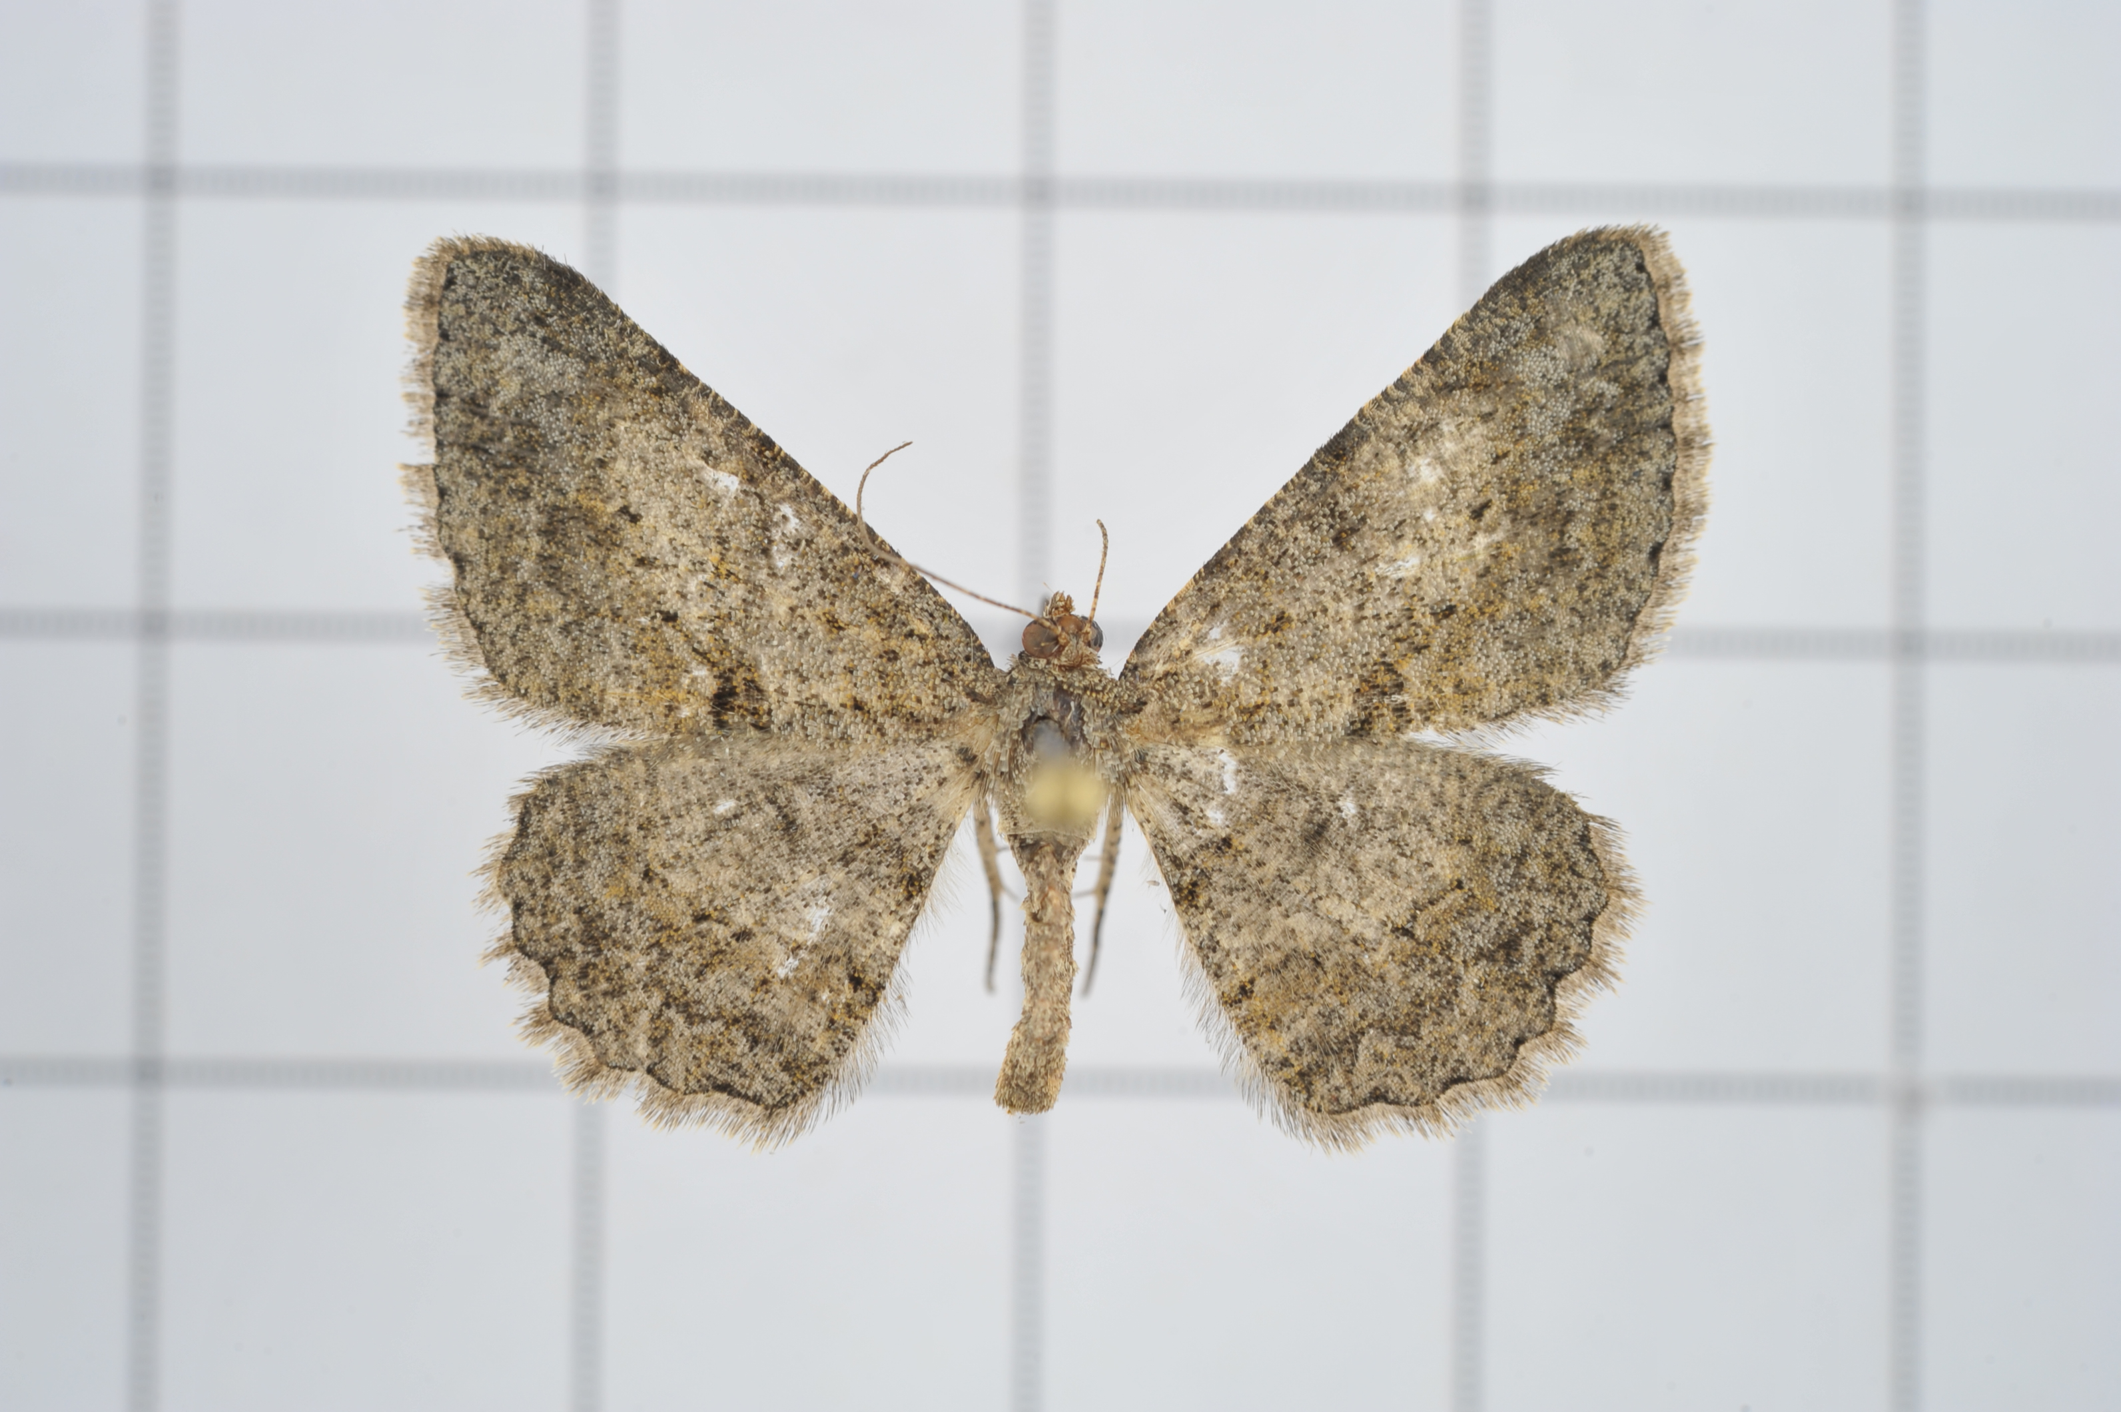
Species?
Psilalcis breta rantaizana
